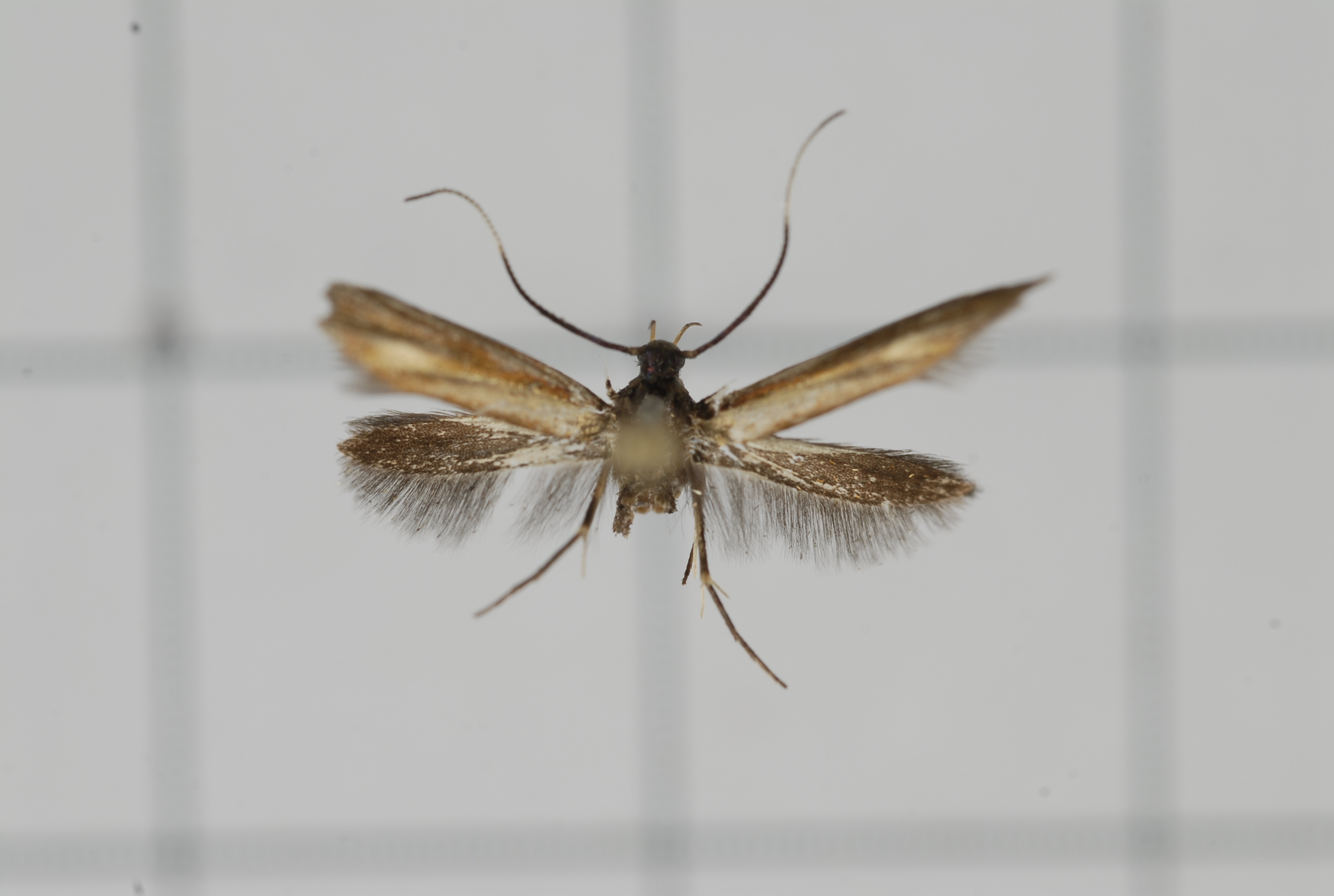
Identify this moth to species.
Lamprystica purpurata
